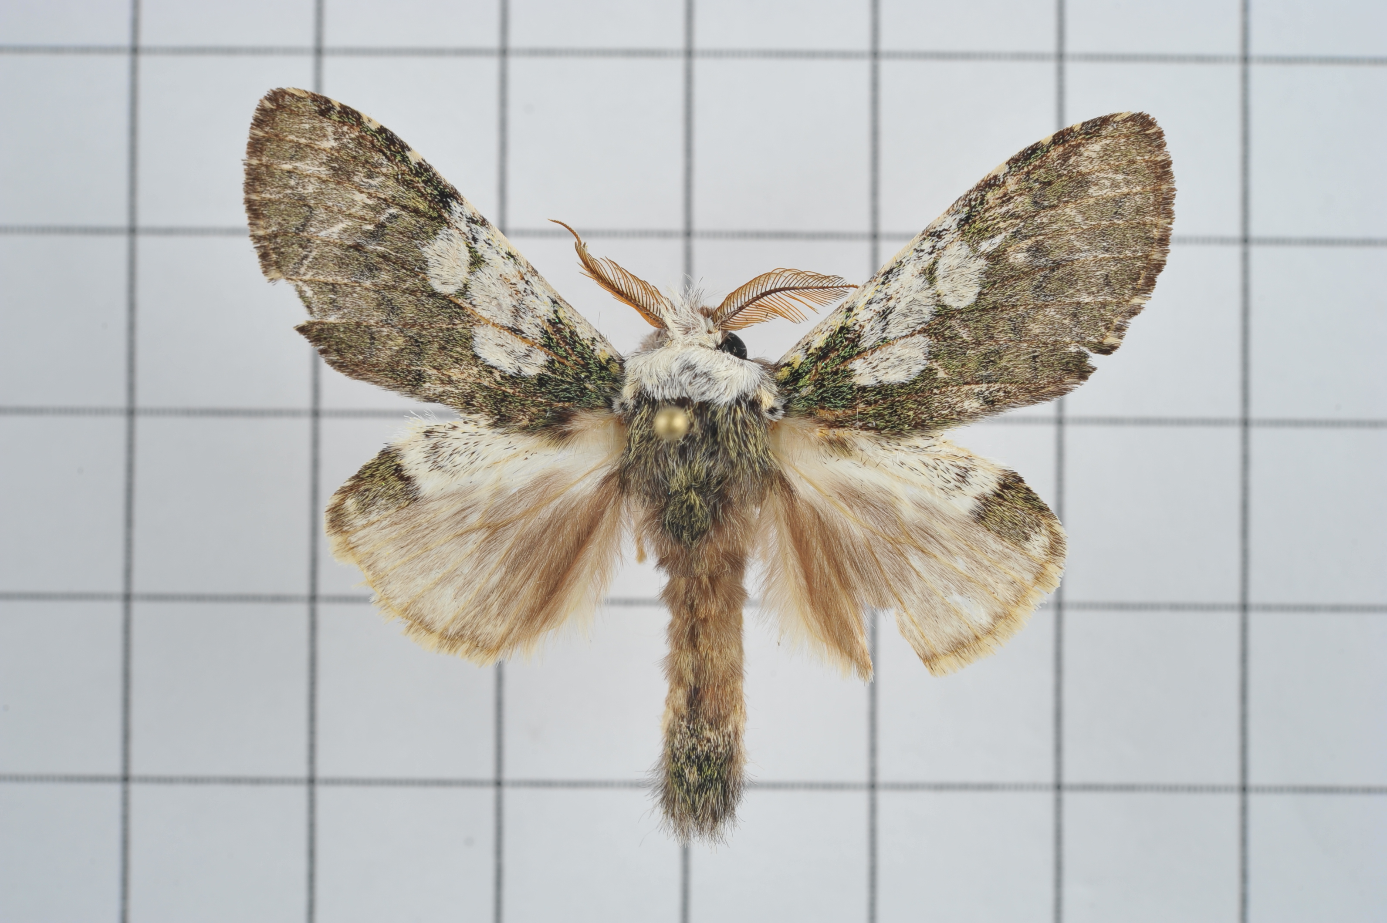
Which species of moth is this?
Syntypistis comatus
